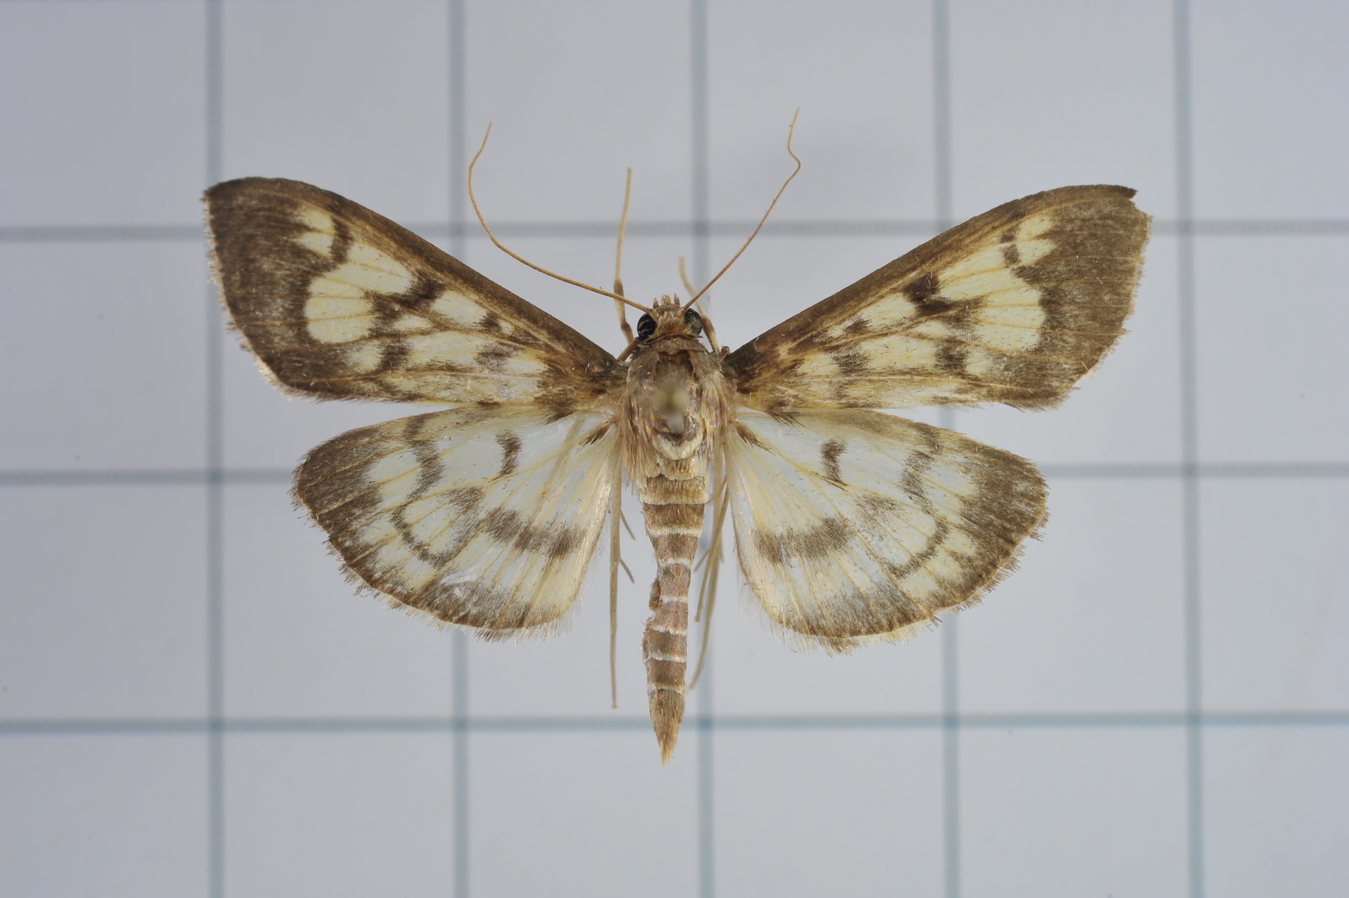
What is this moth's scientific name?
Syllepte taiwanalis
